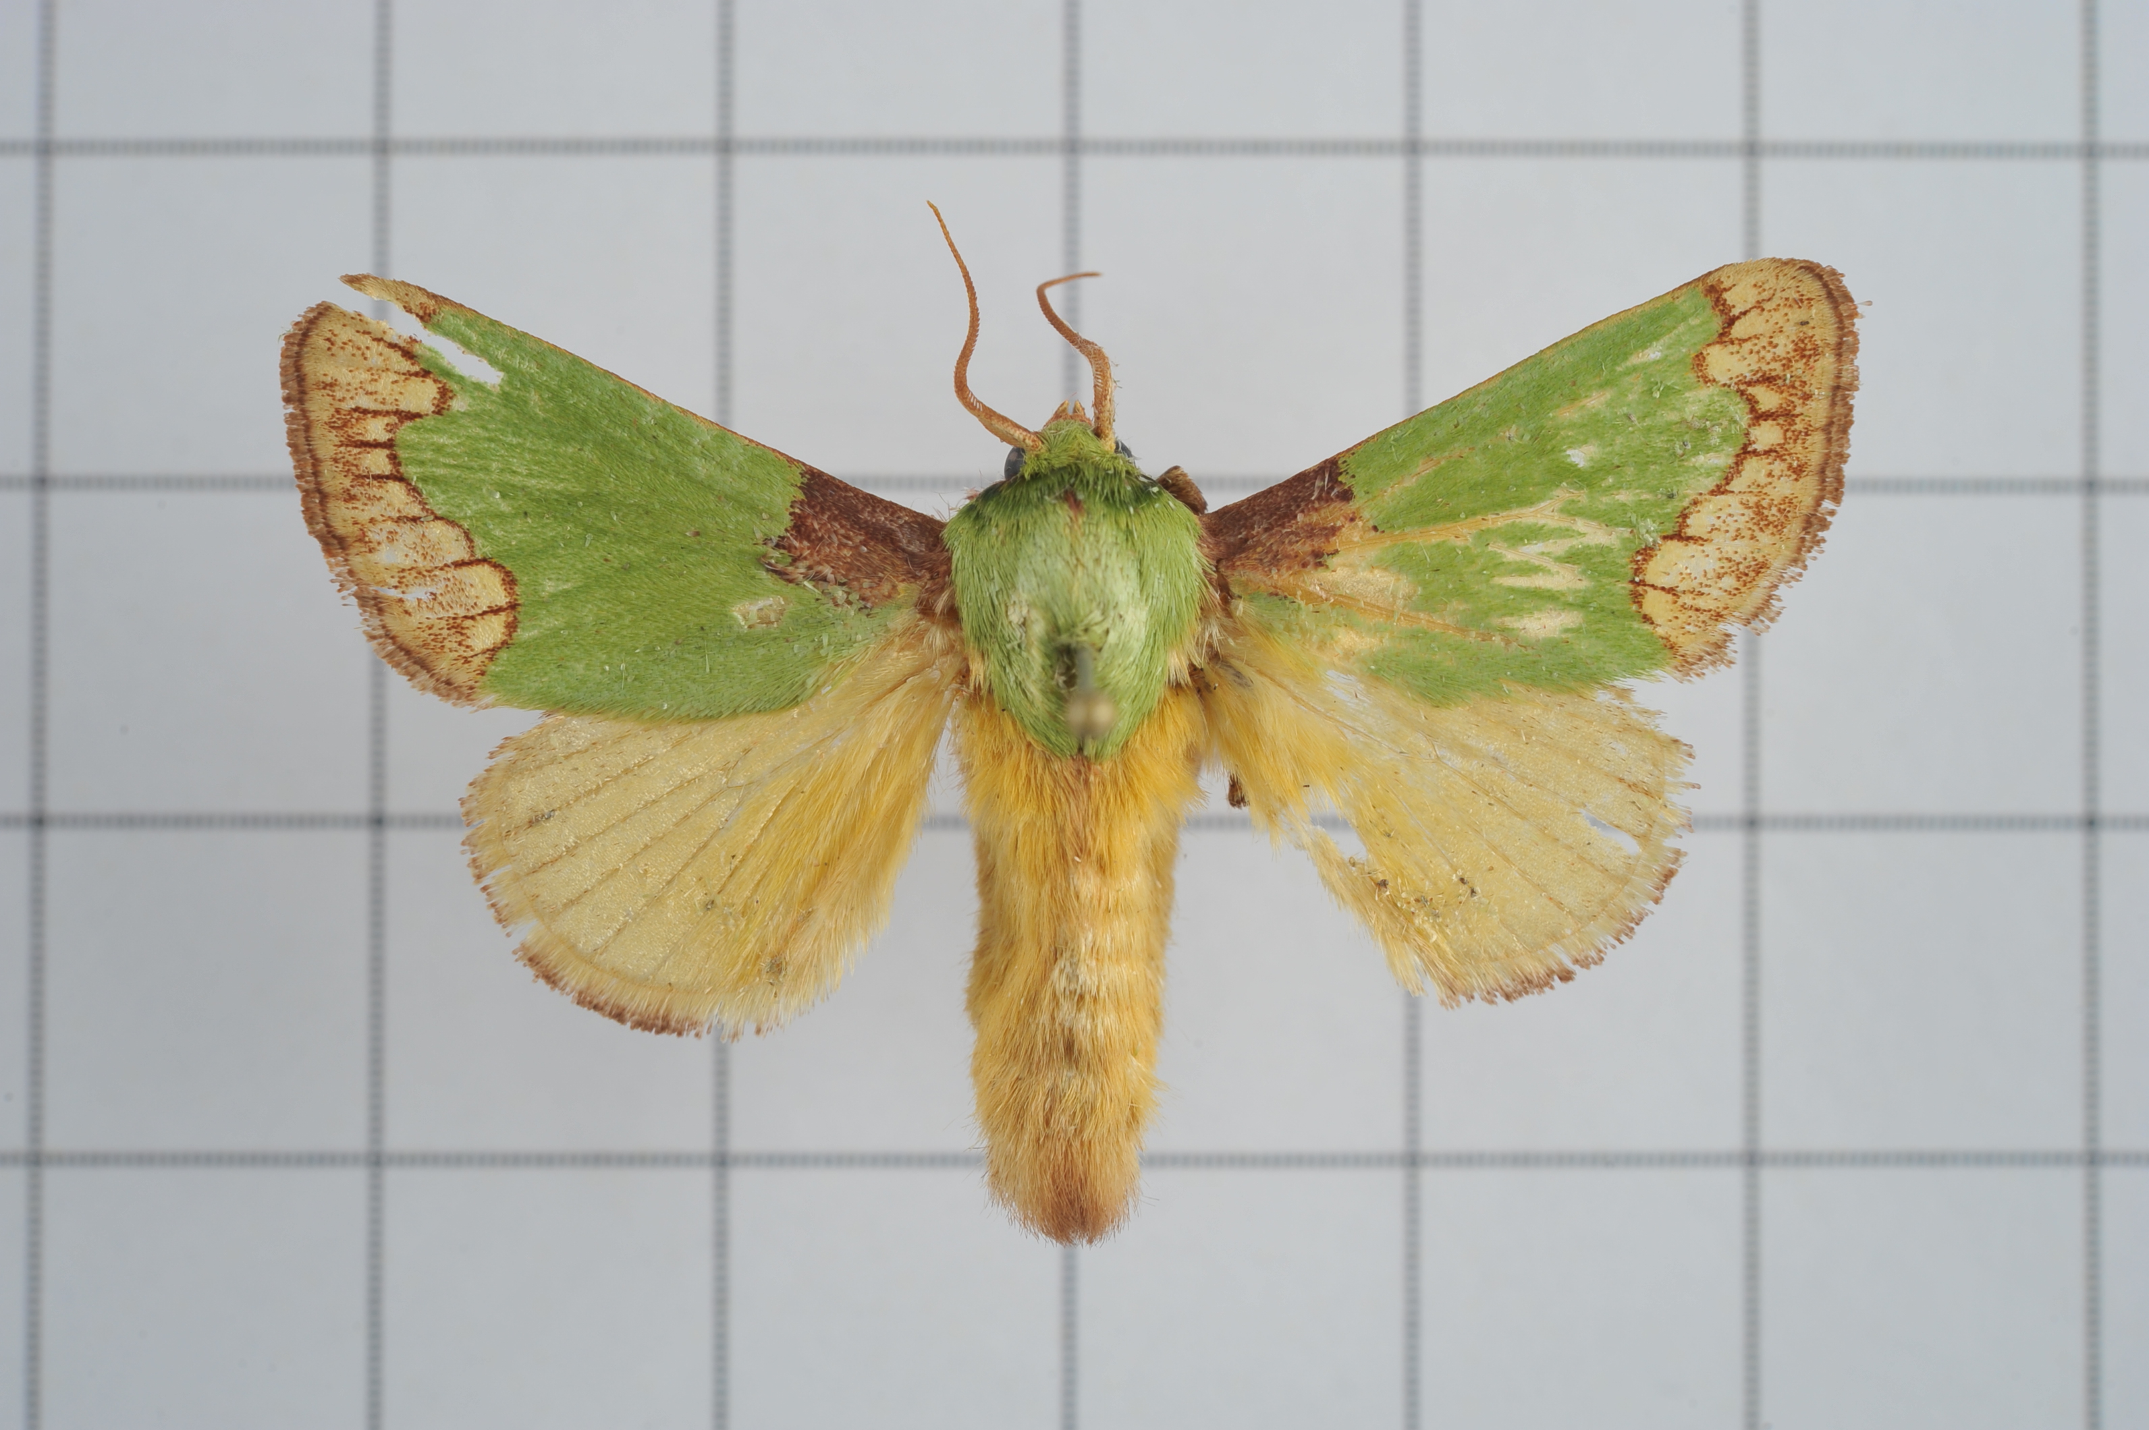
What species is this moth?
Parasa consocia
